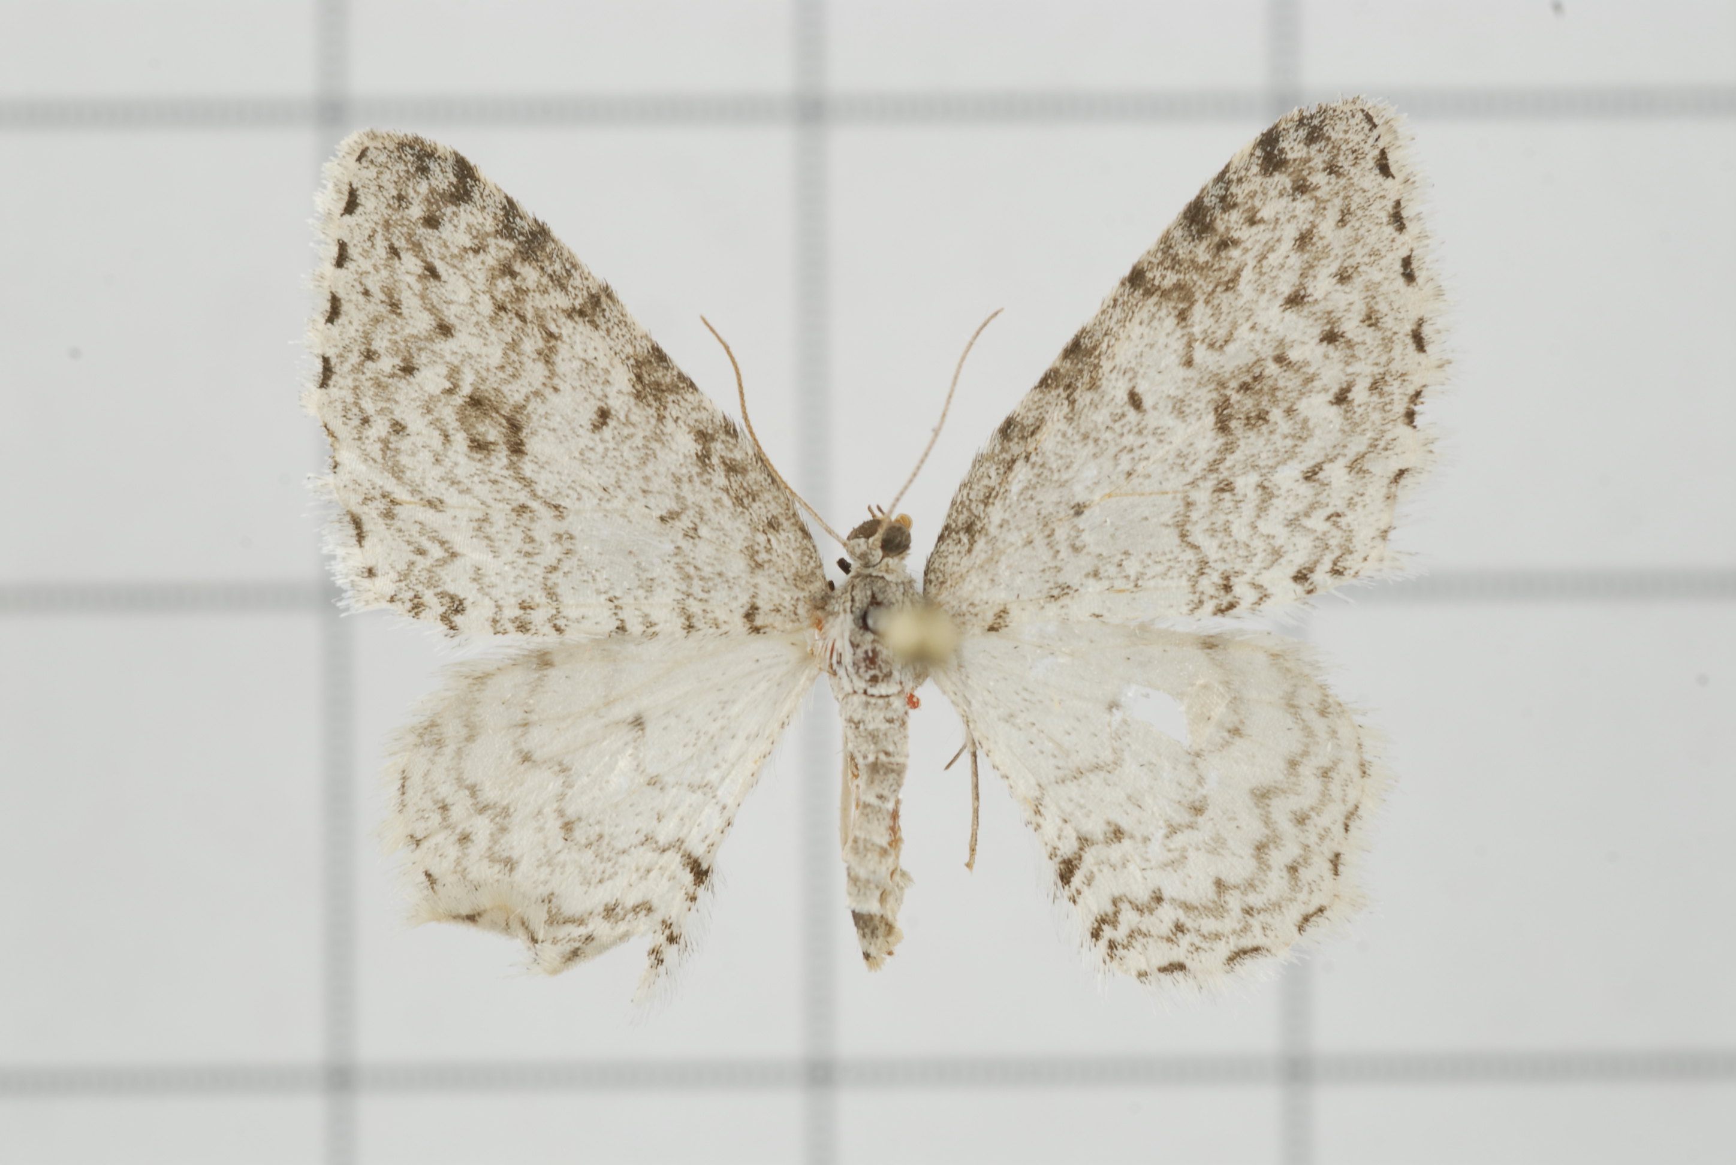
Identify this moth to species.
Hydrelia ulula
